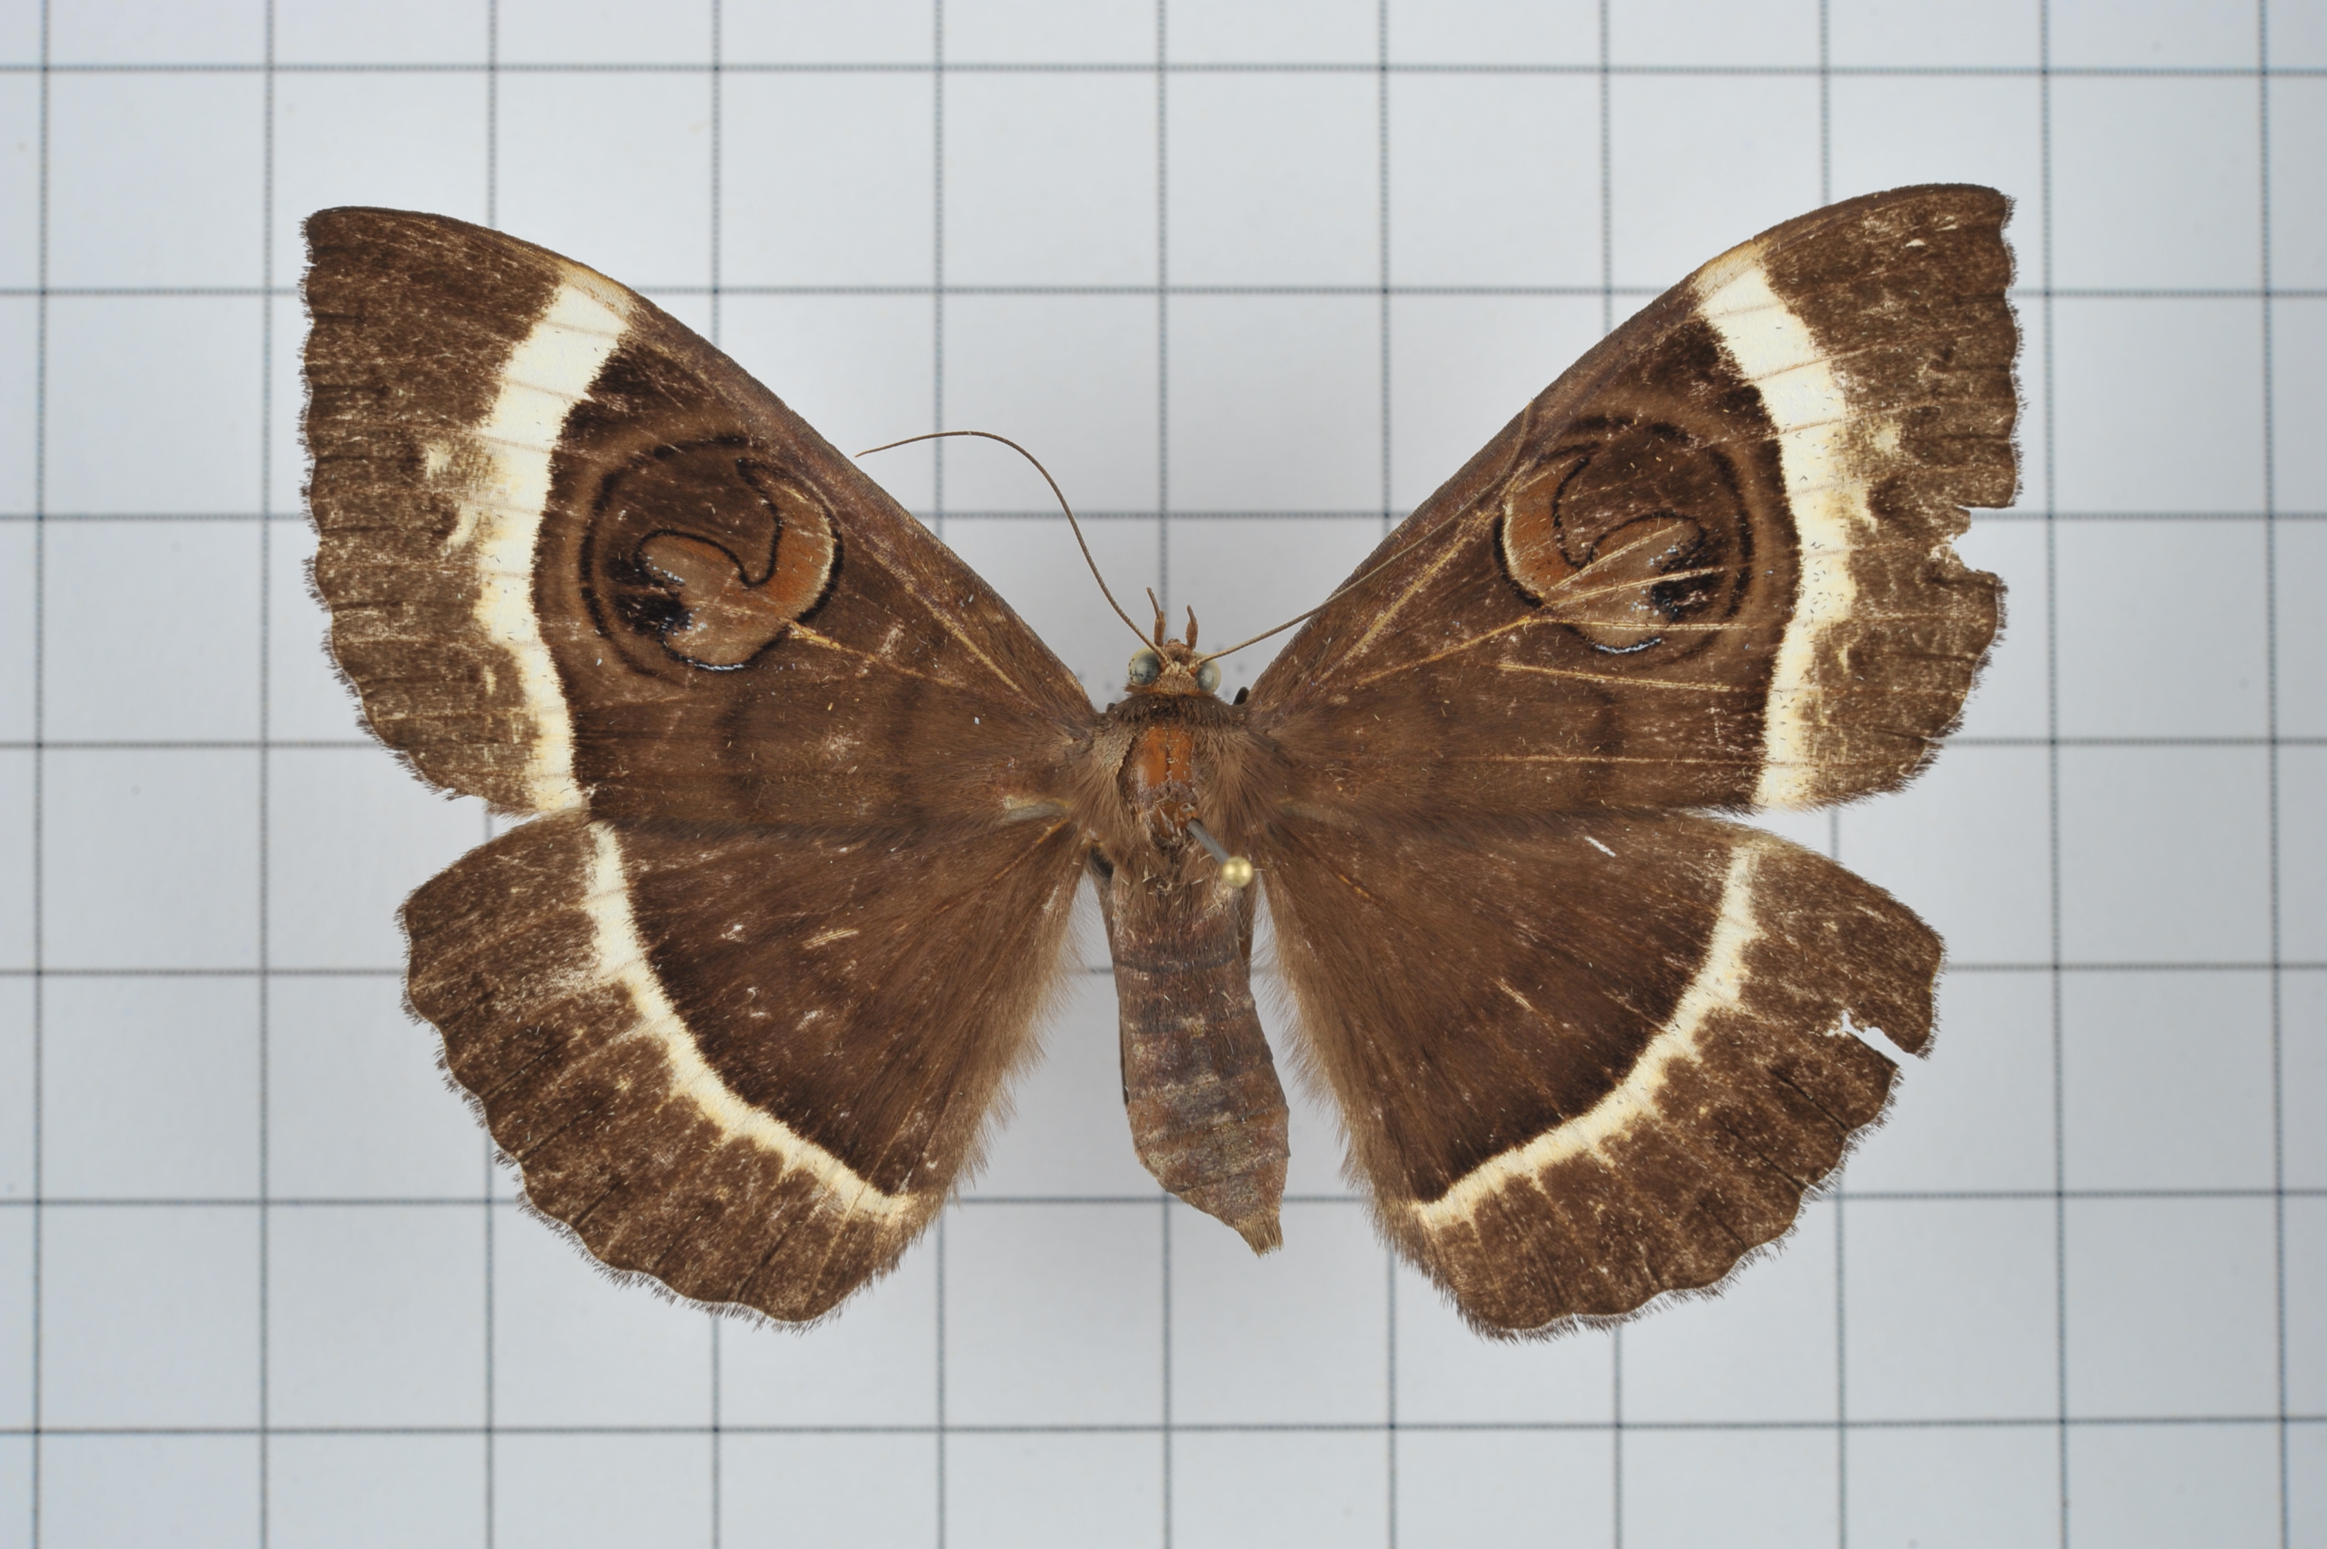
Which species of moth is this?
Erebus gemmans
